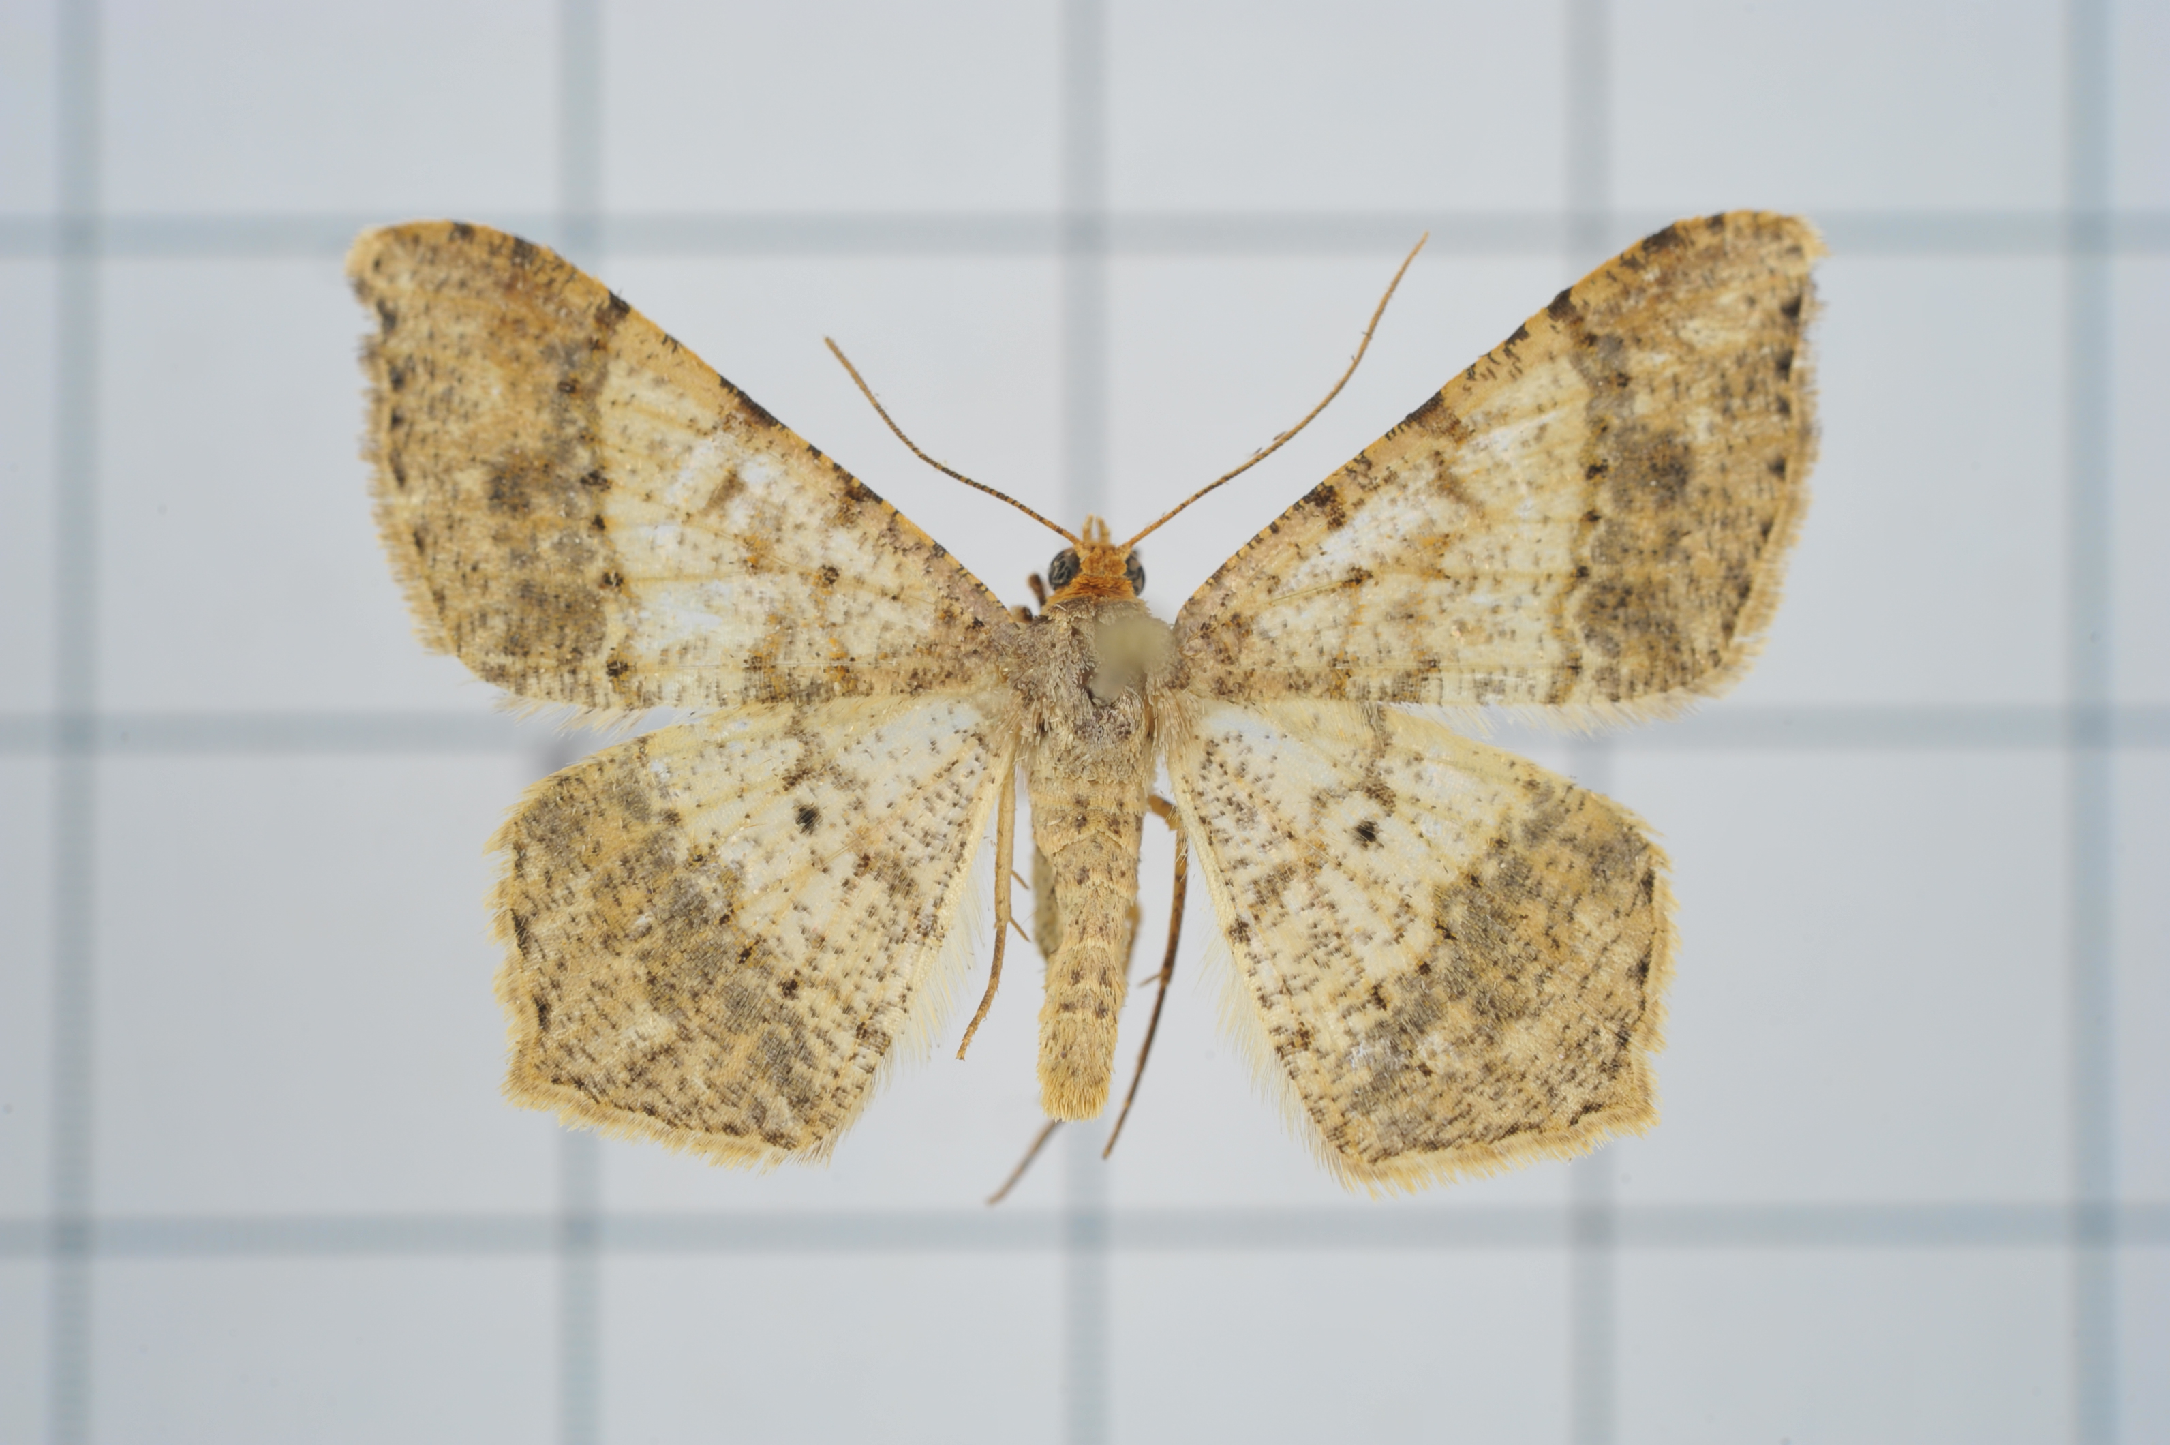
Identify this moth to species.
Macaria abydata
